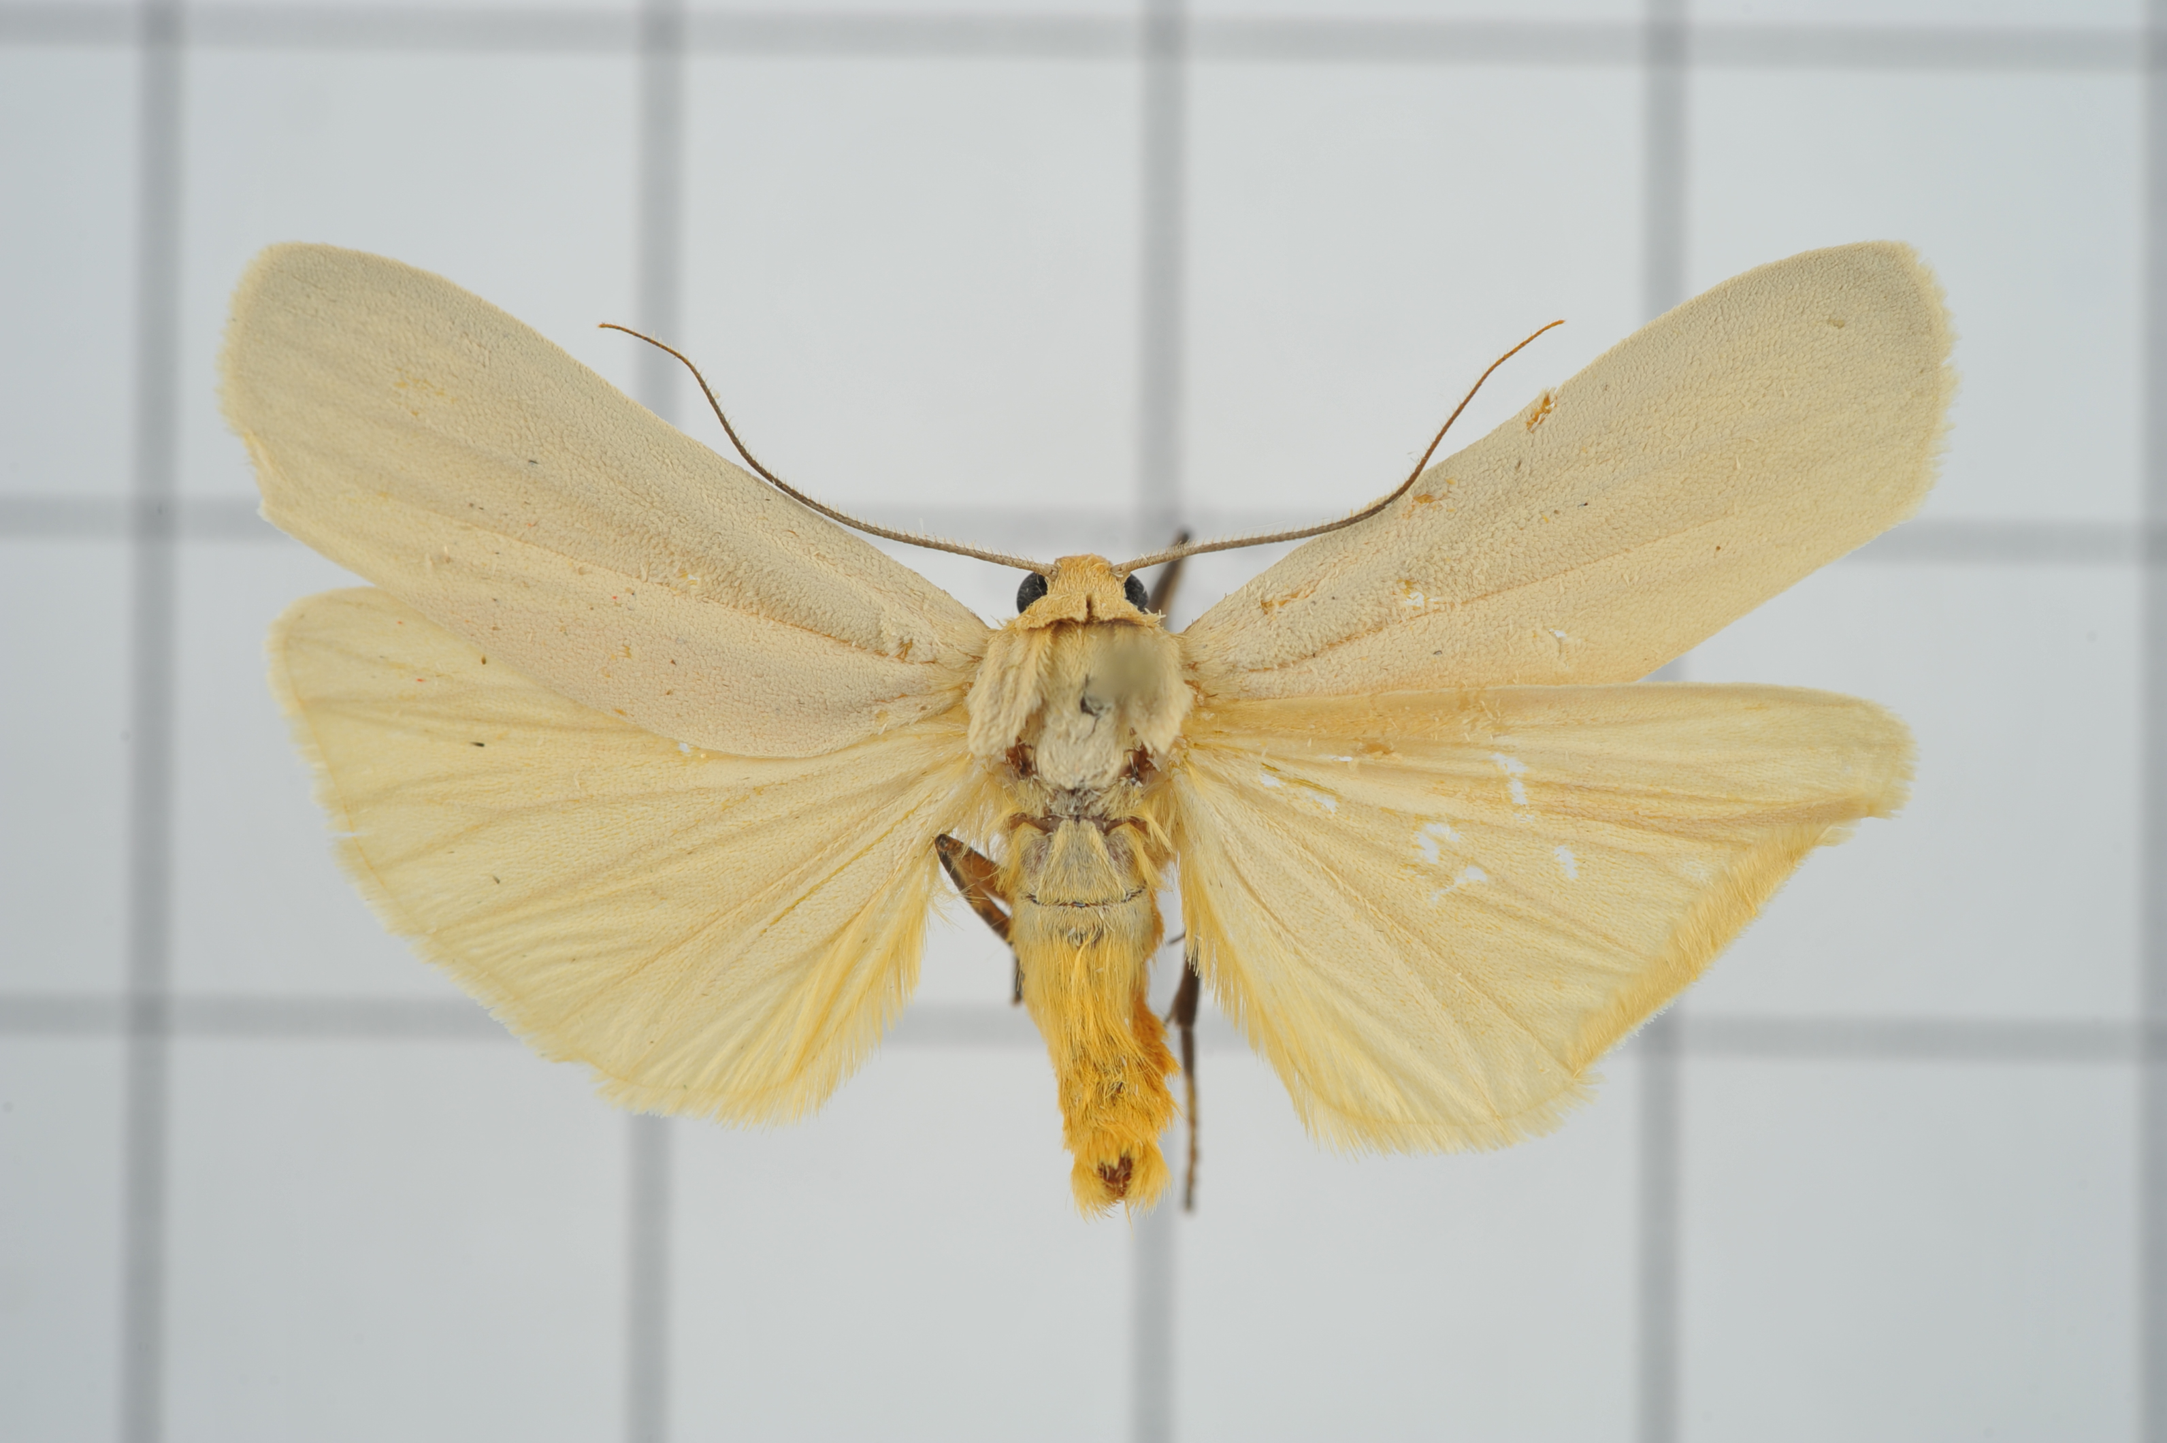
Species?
Eilema ranrunensis
